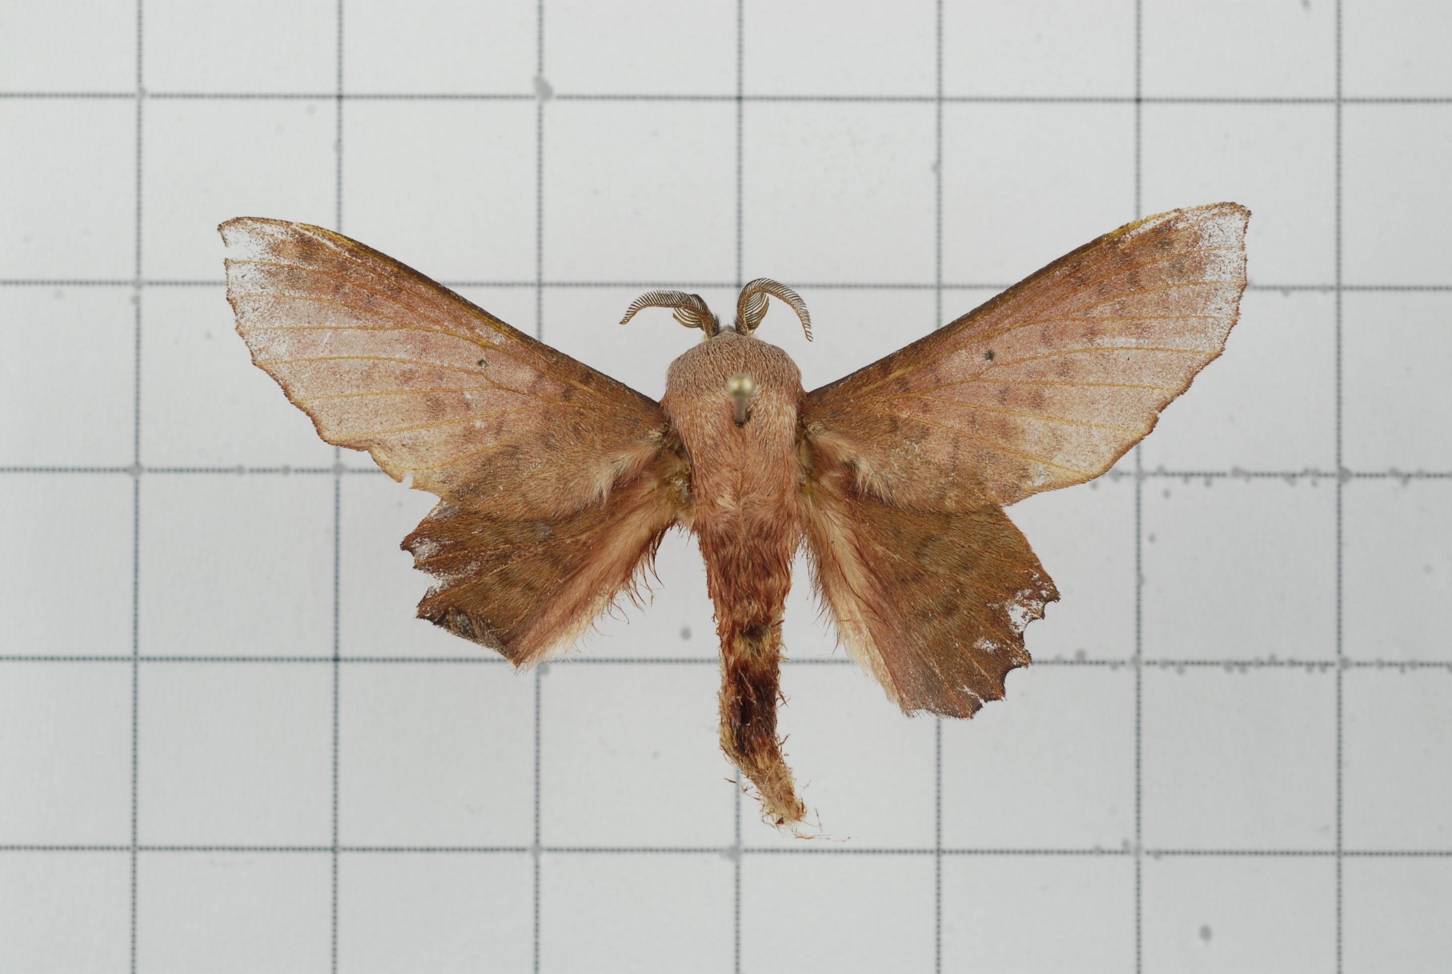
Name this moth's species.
Paradoxopla sinuata taiwana
